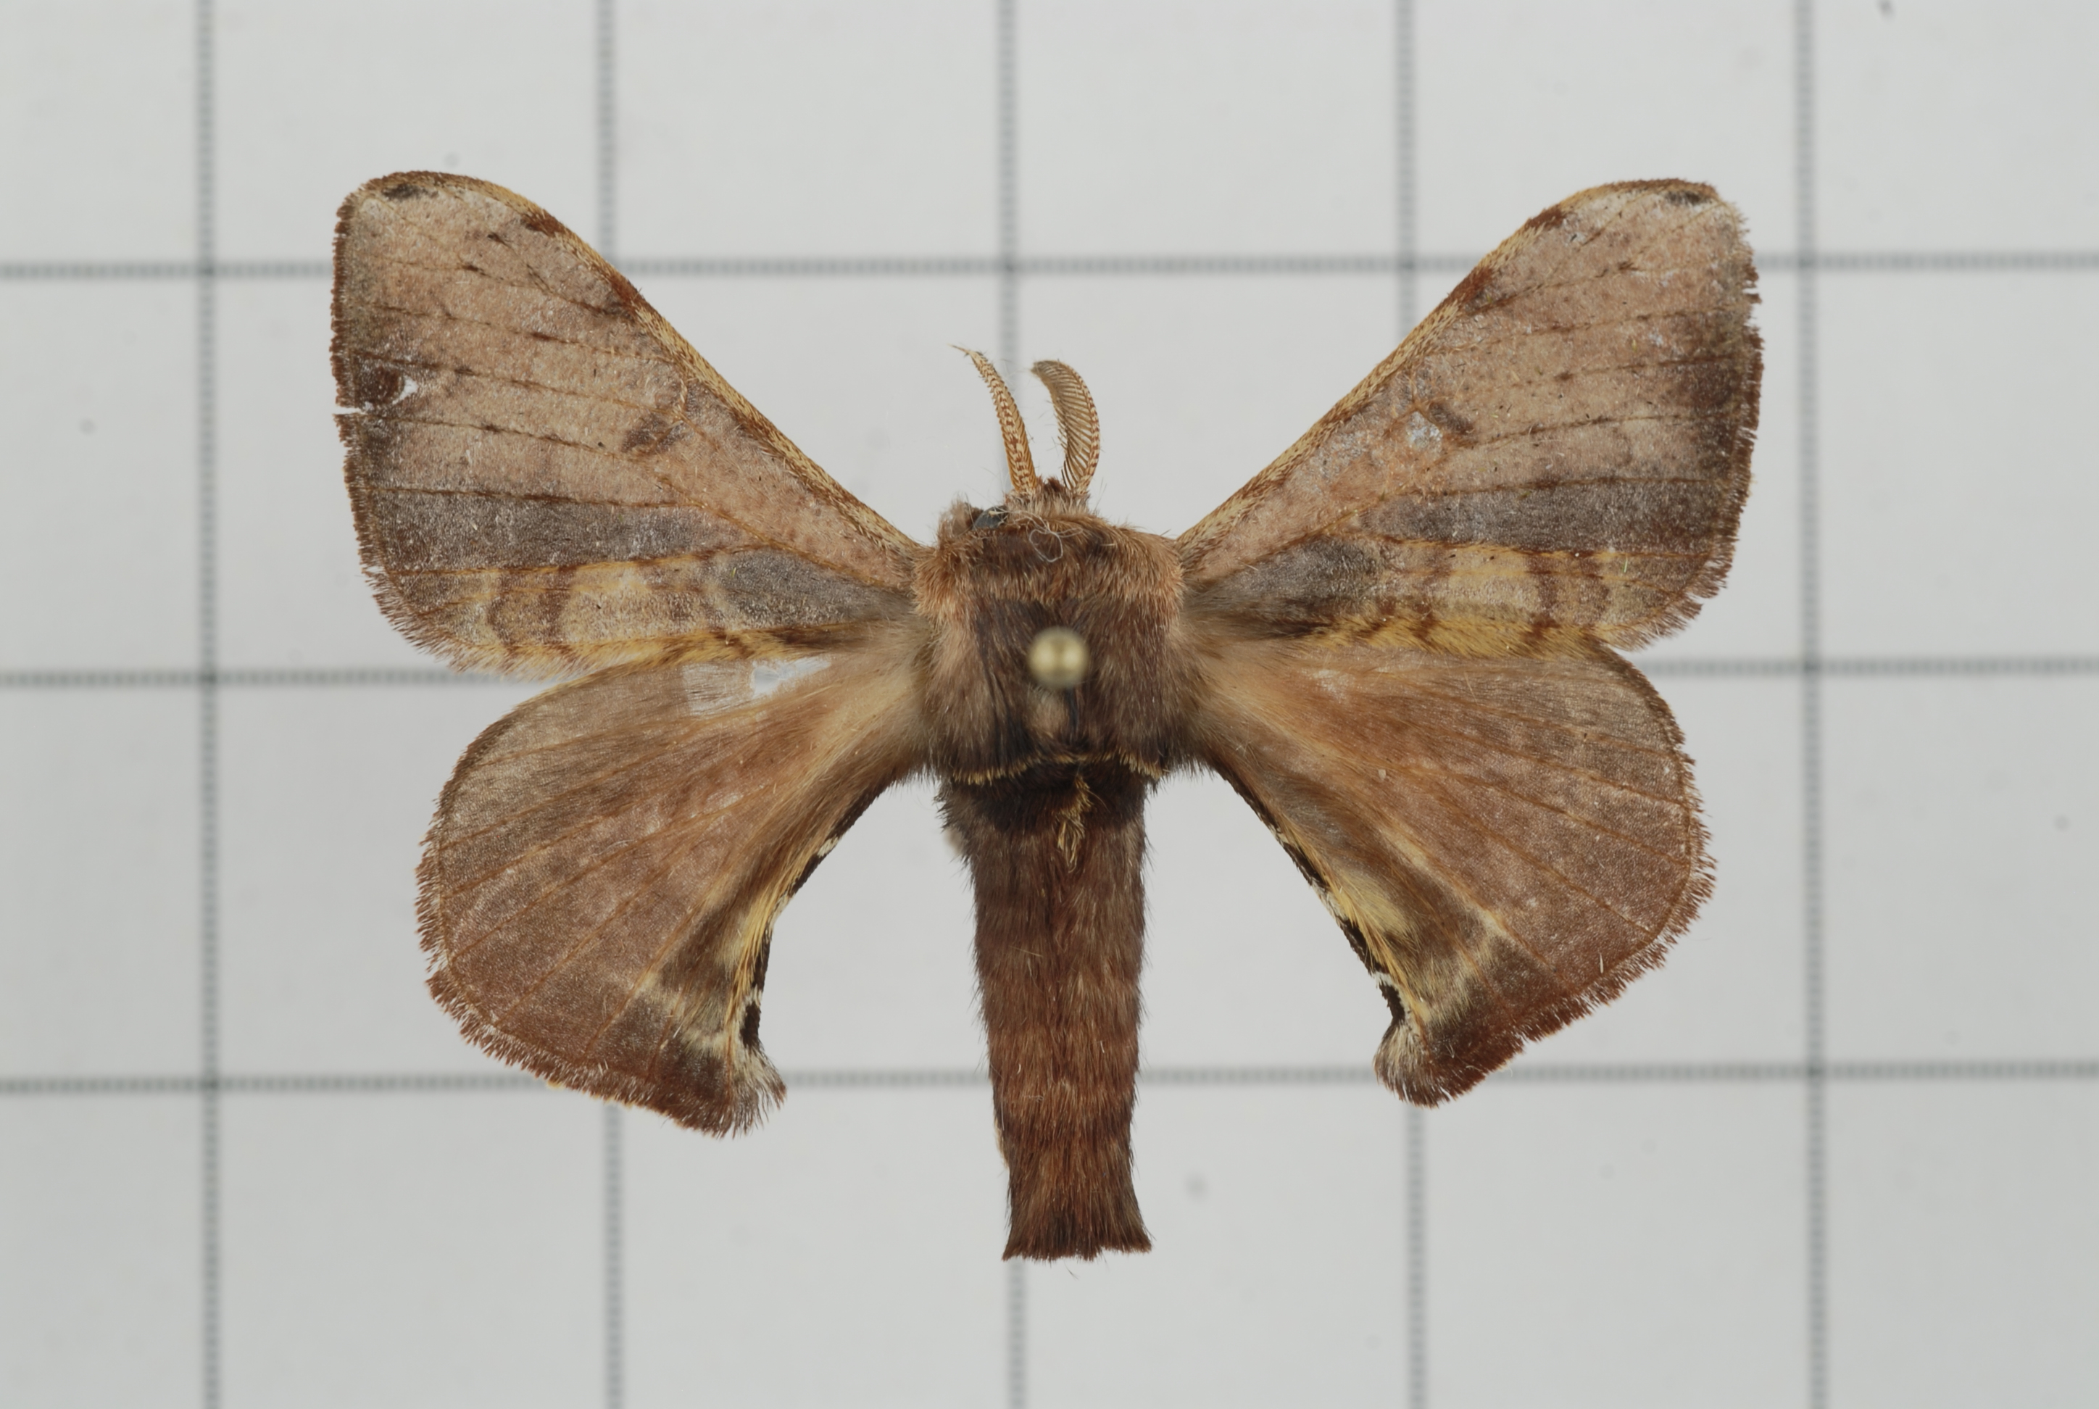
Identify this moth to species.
Triuncina brunnea
